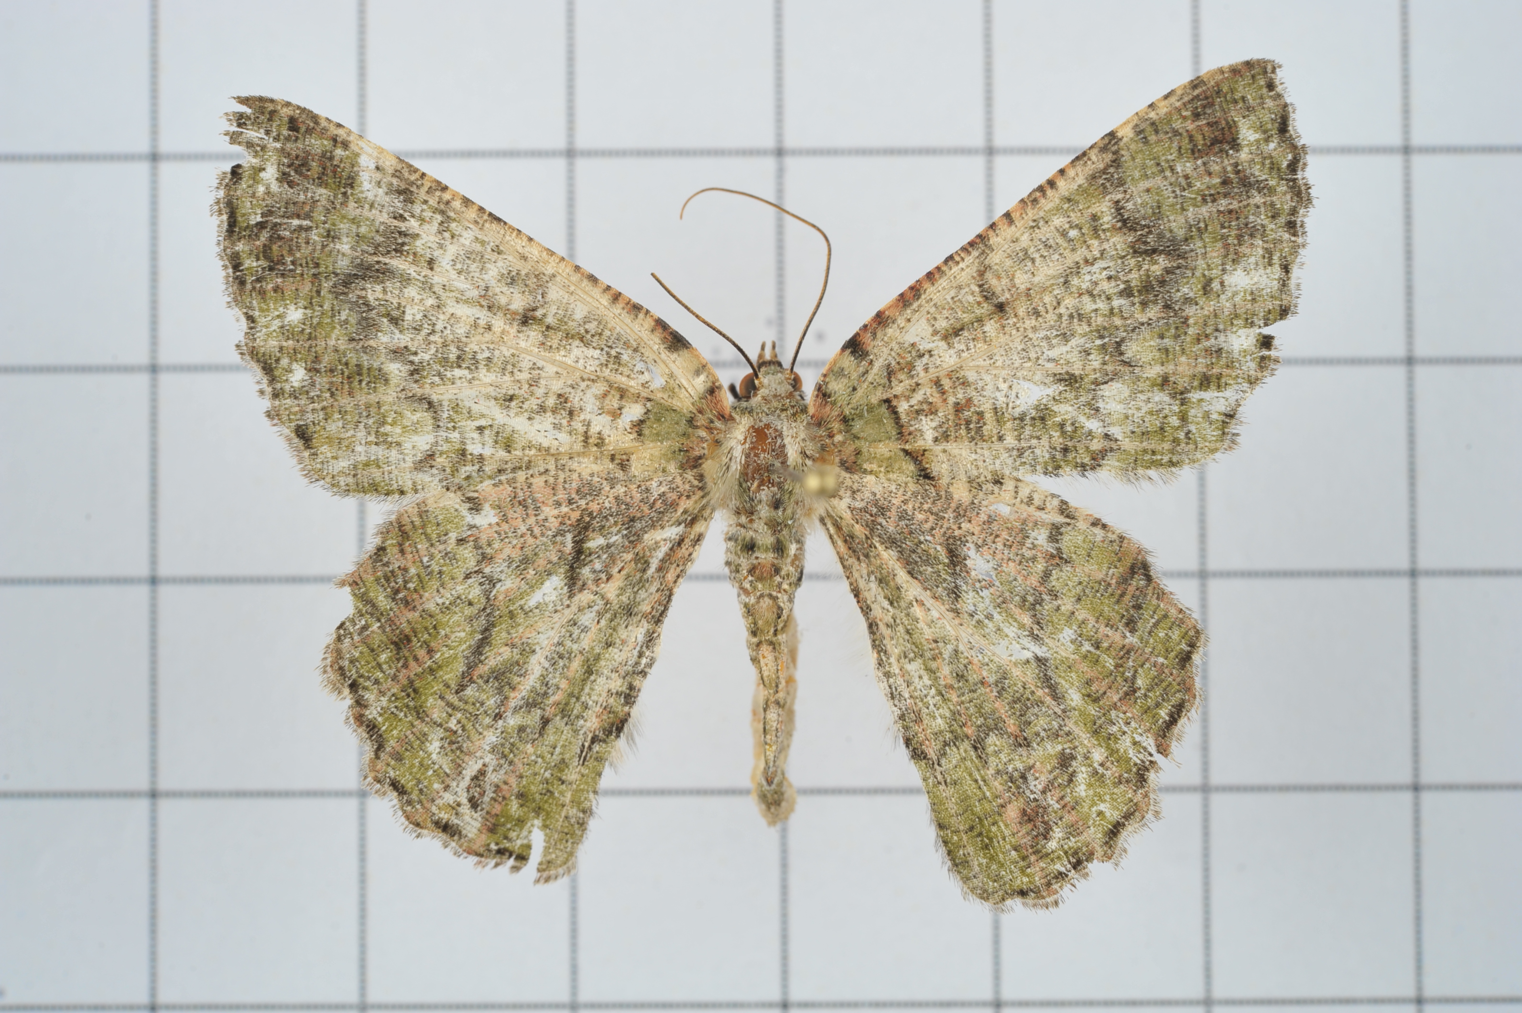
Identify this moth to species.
Lophophelma taiwana
